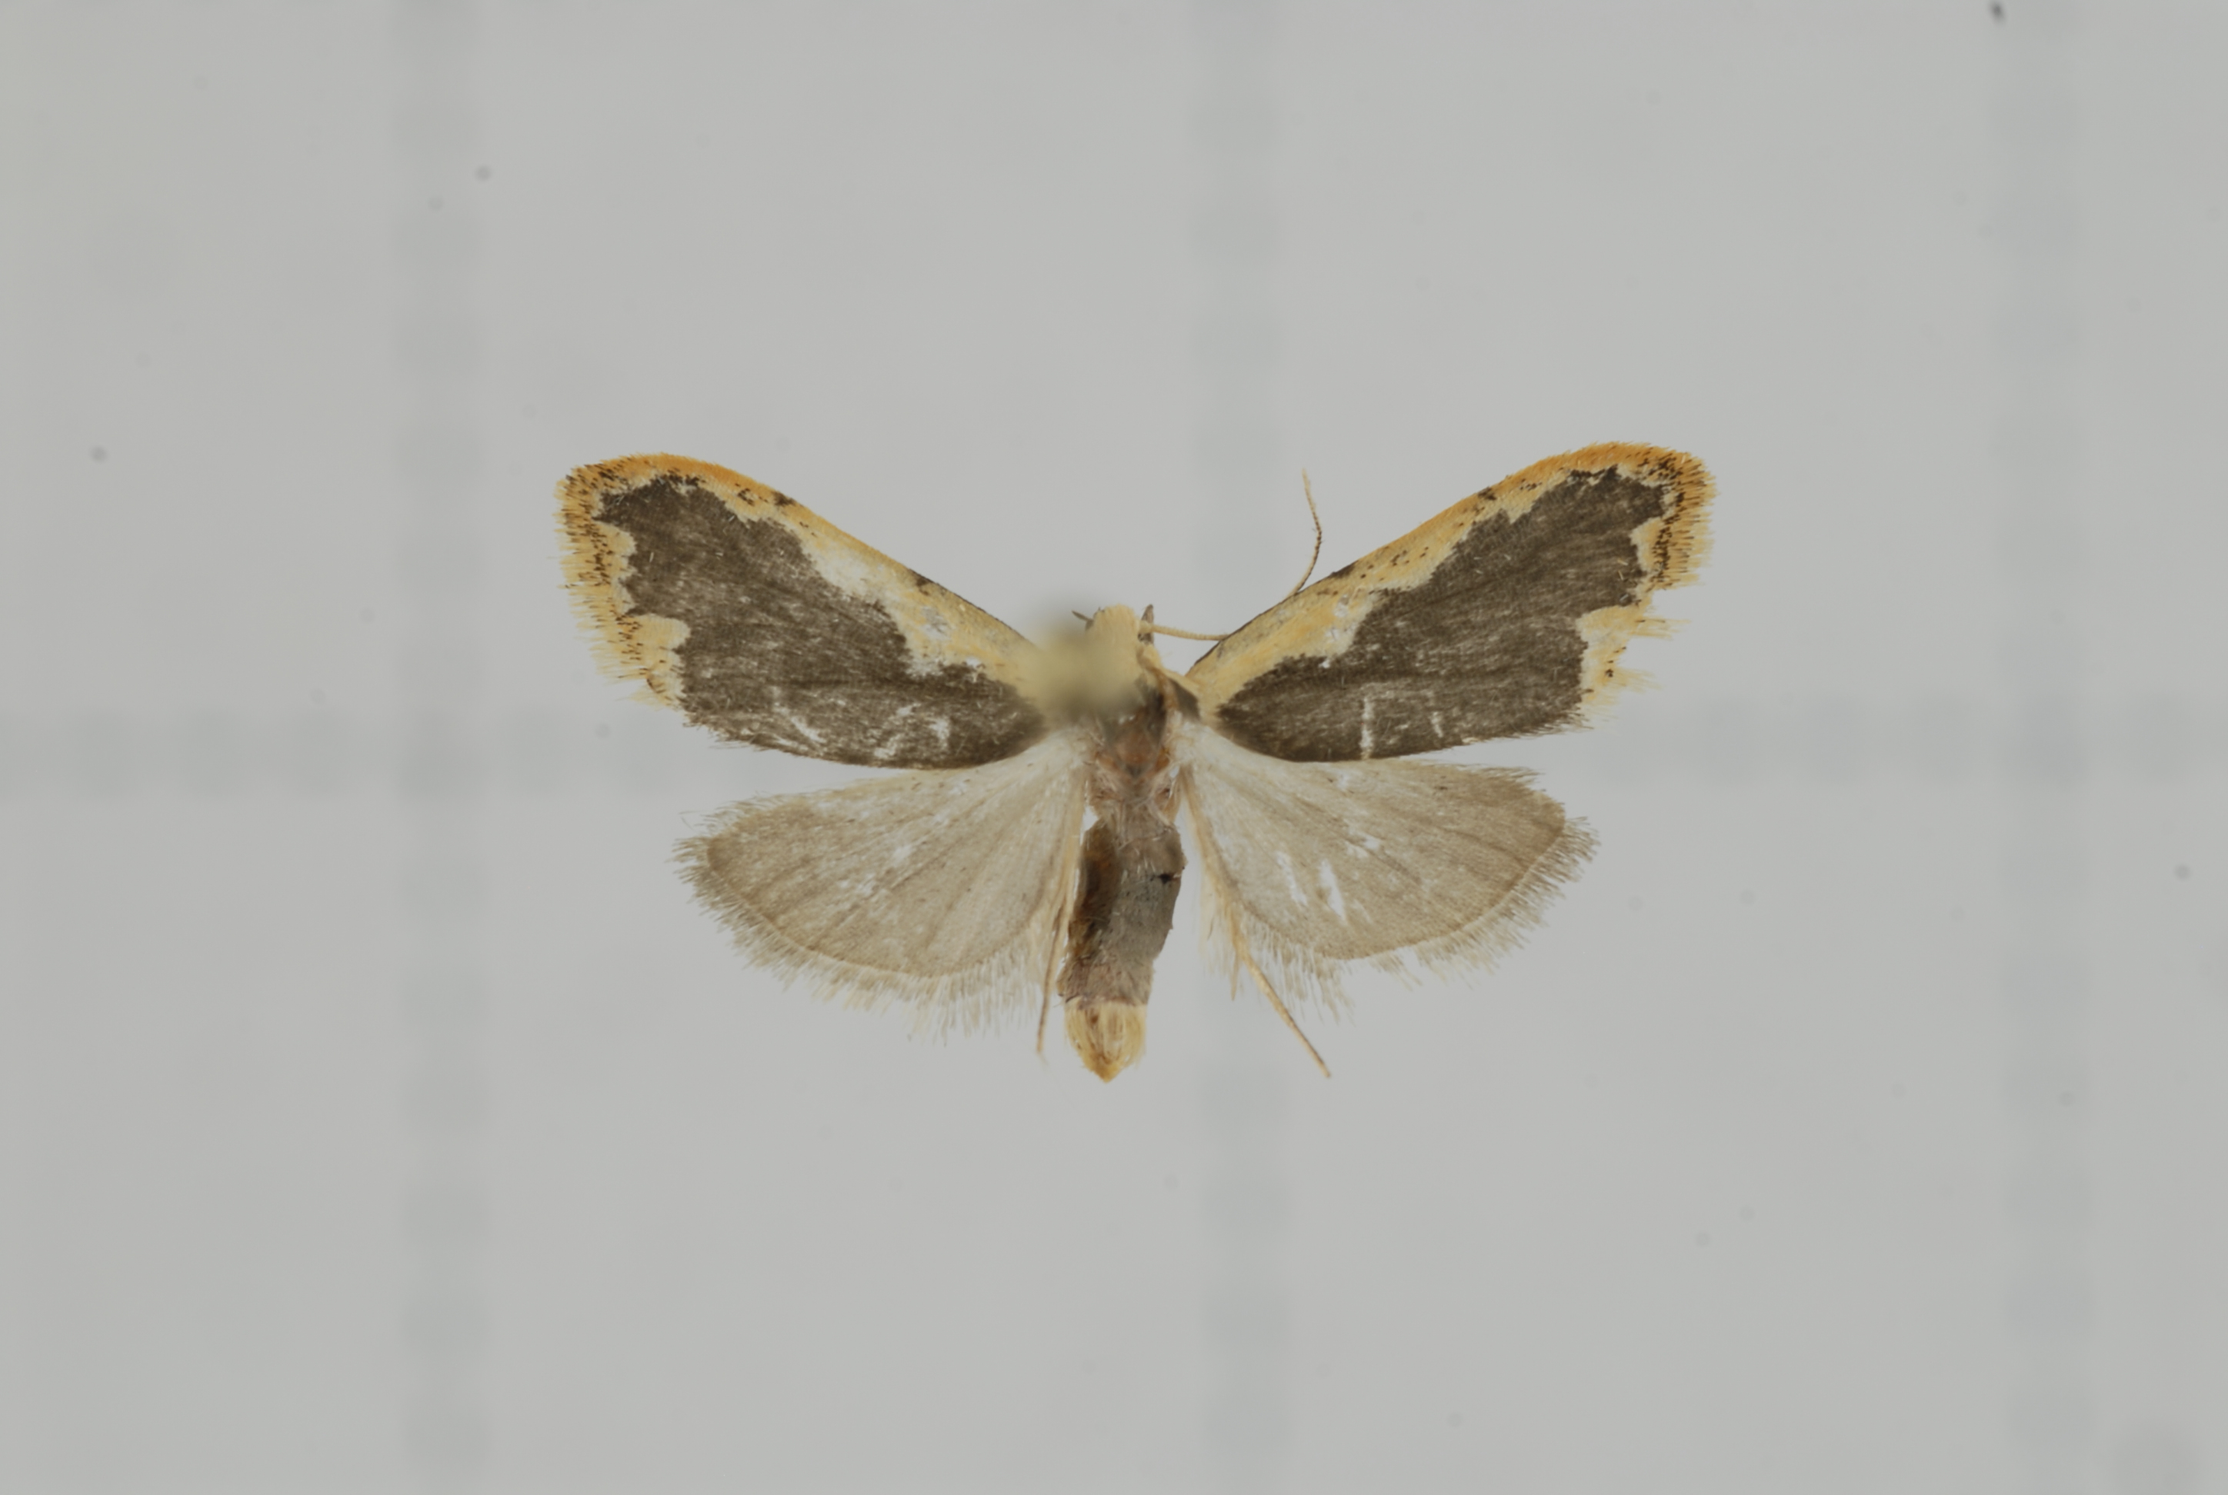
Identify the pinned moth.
Diduga taiwana
